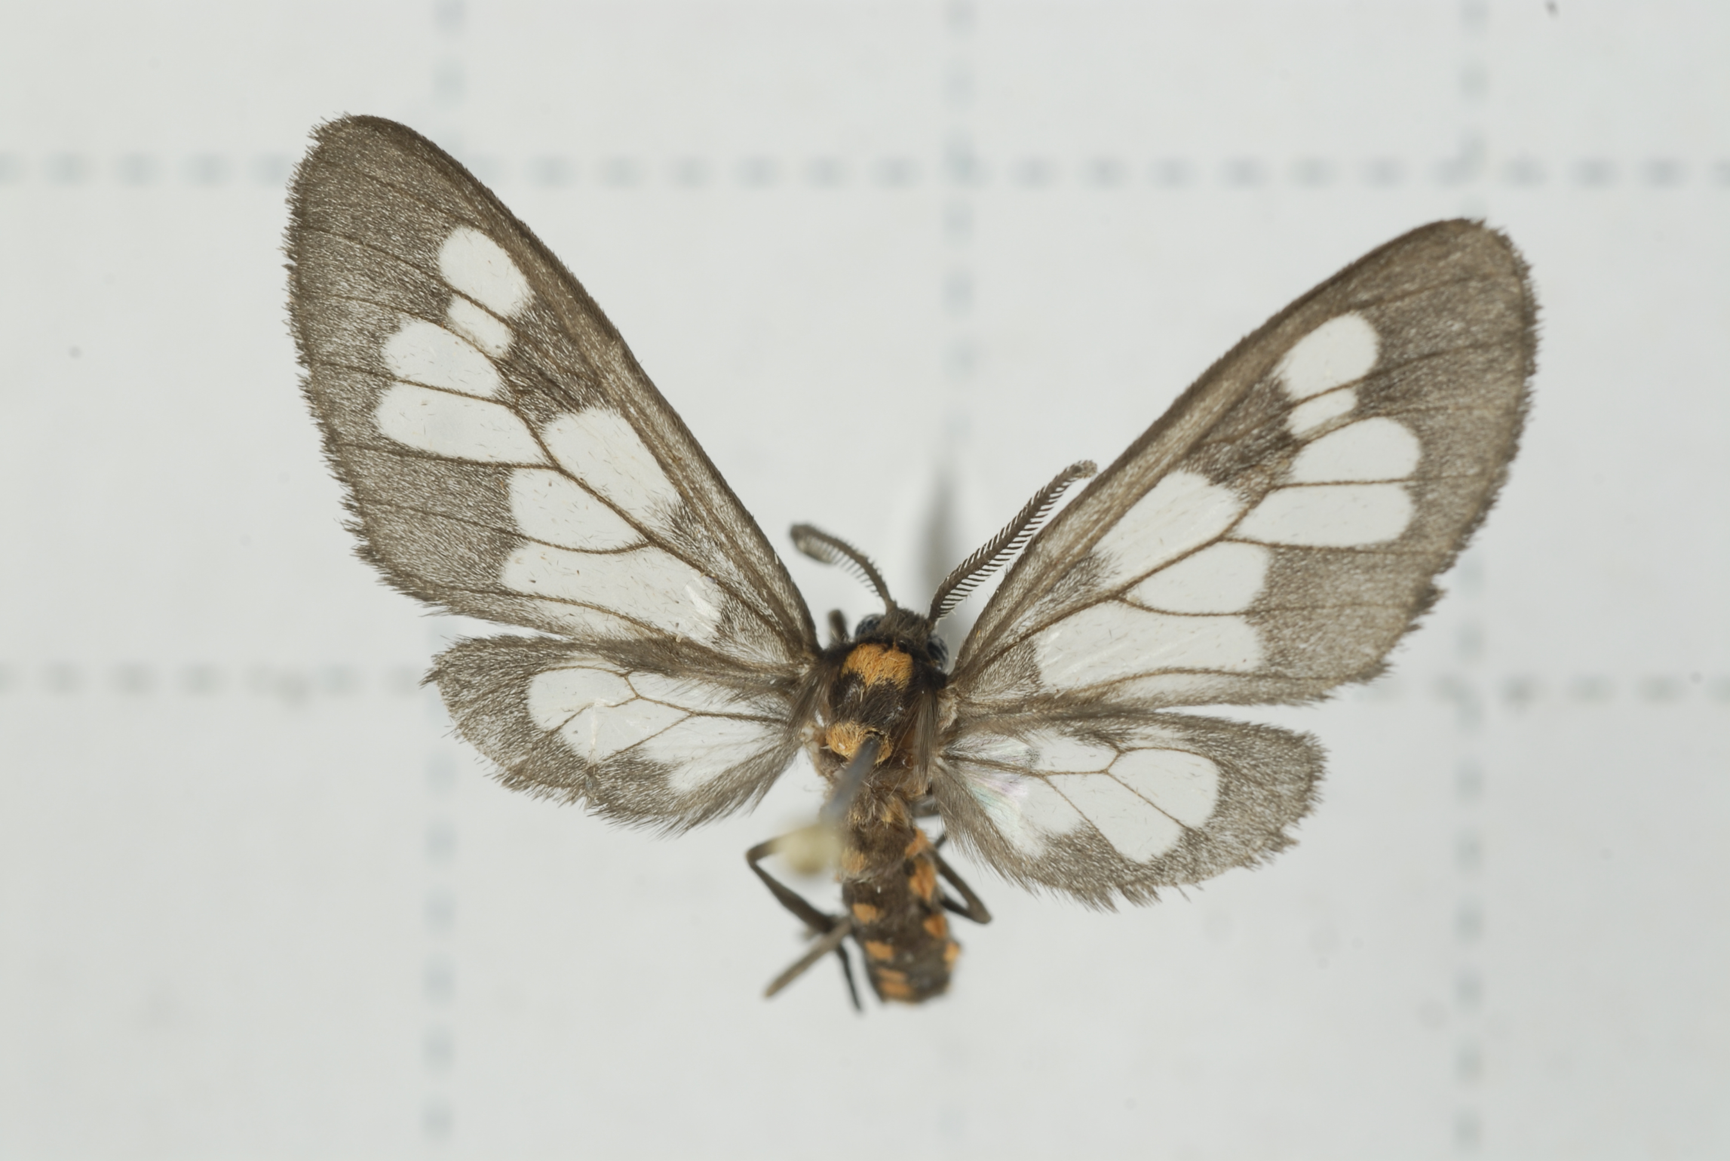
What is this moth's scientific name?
Eressa confinis finitima
